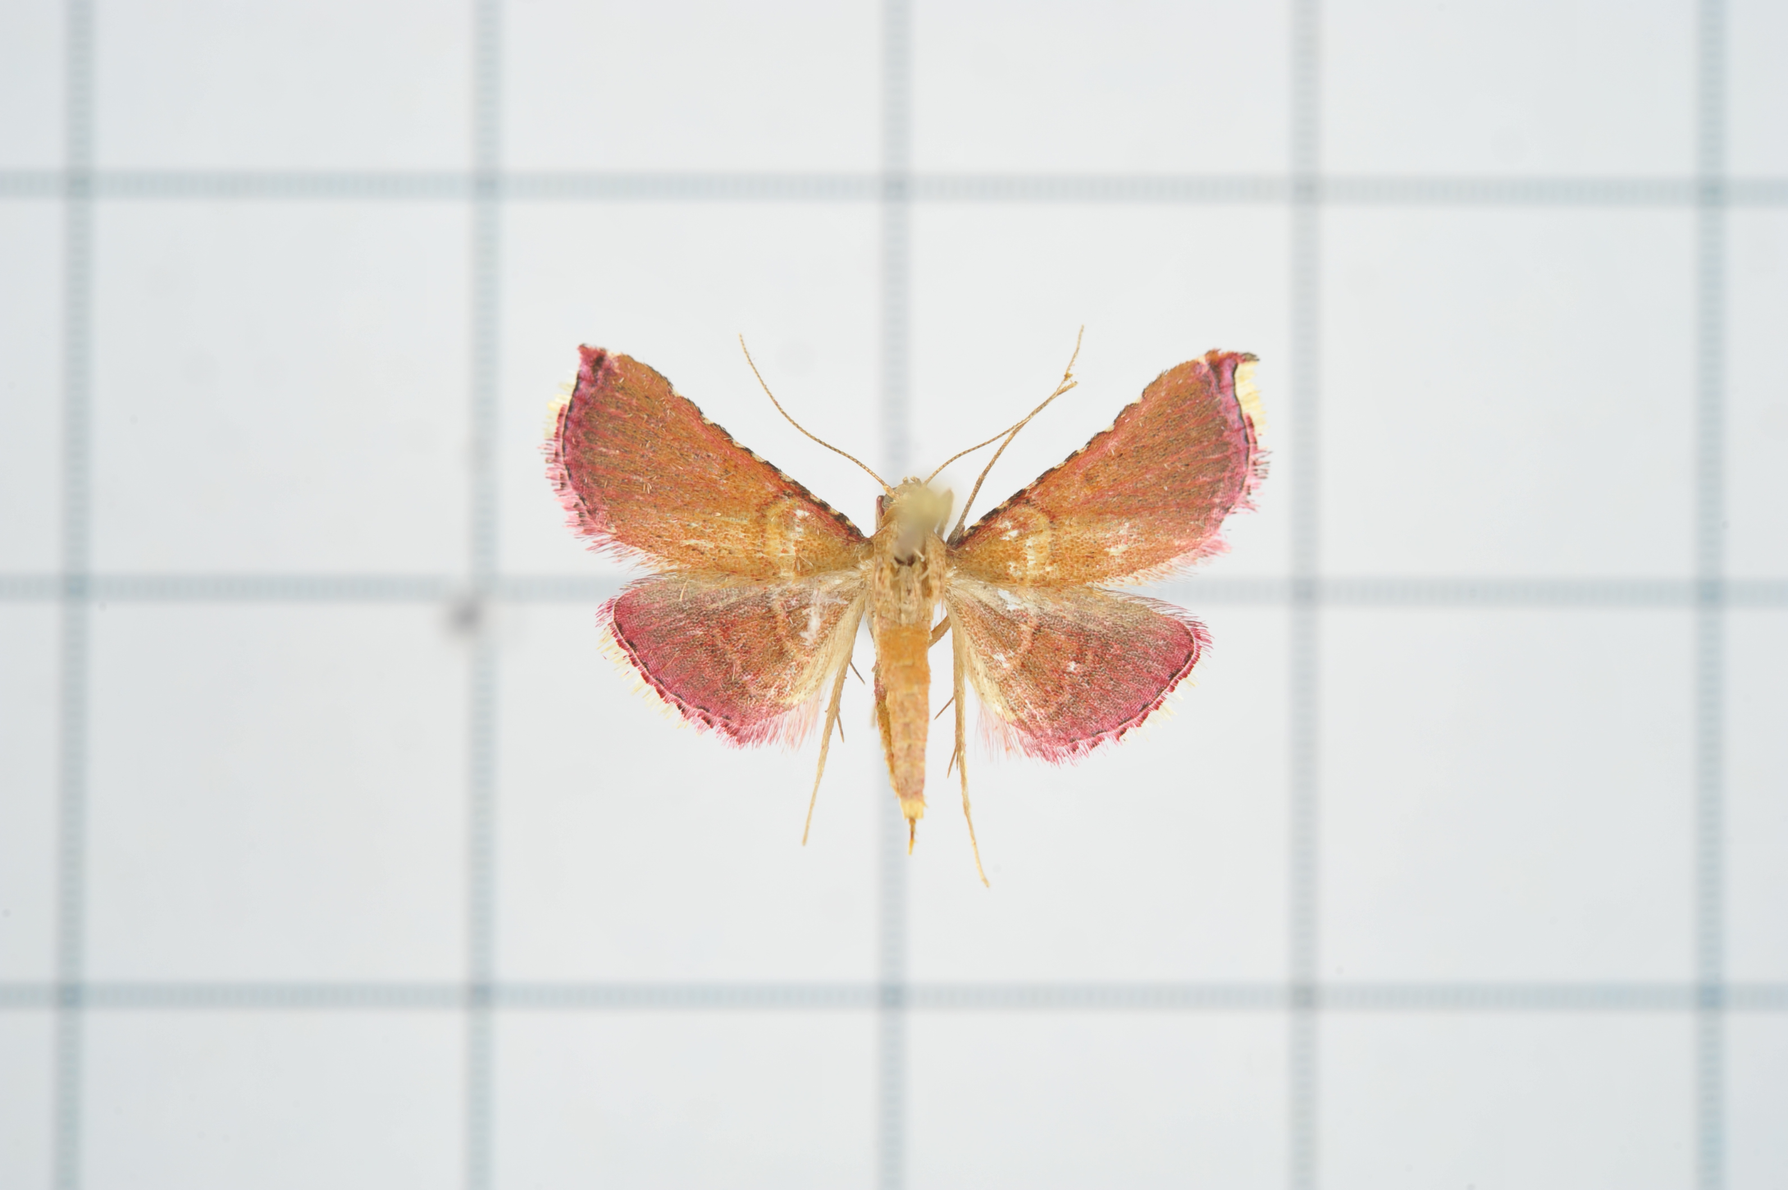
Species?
Endotricha minialis
